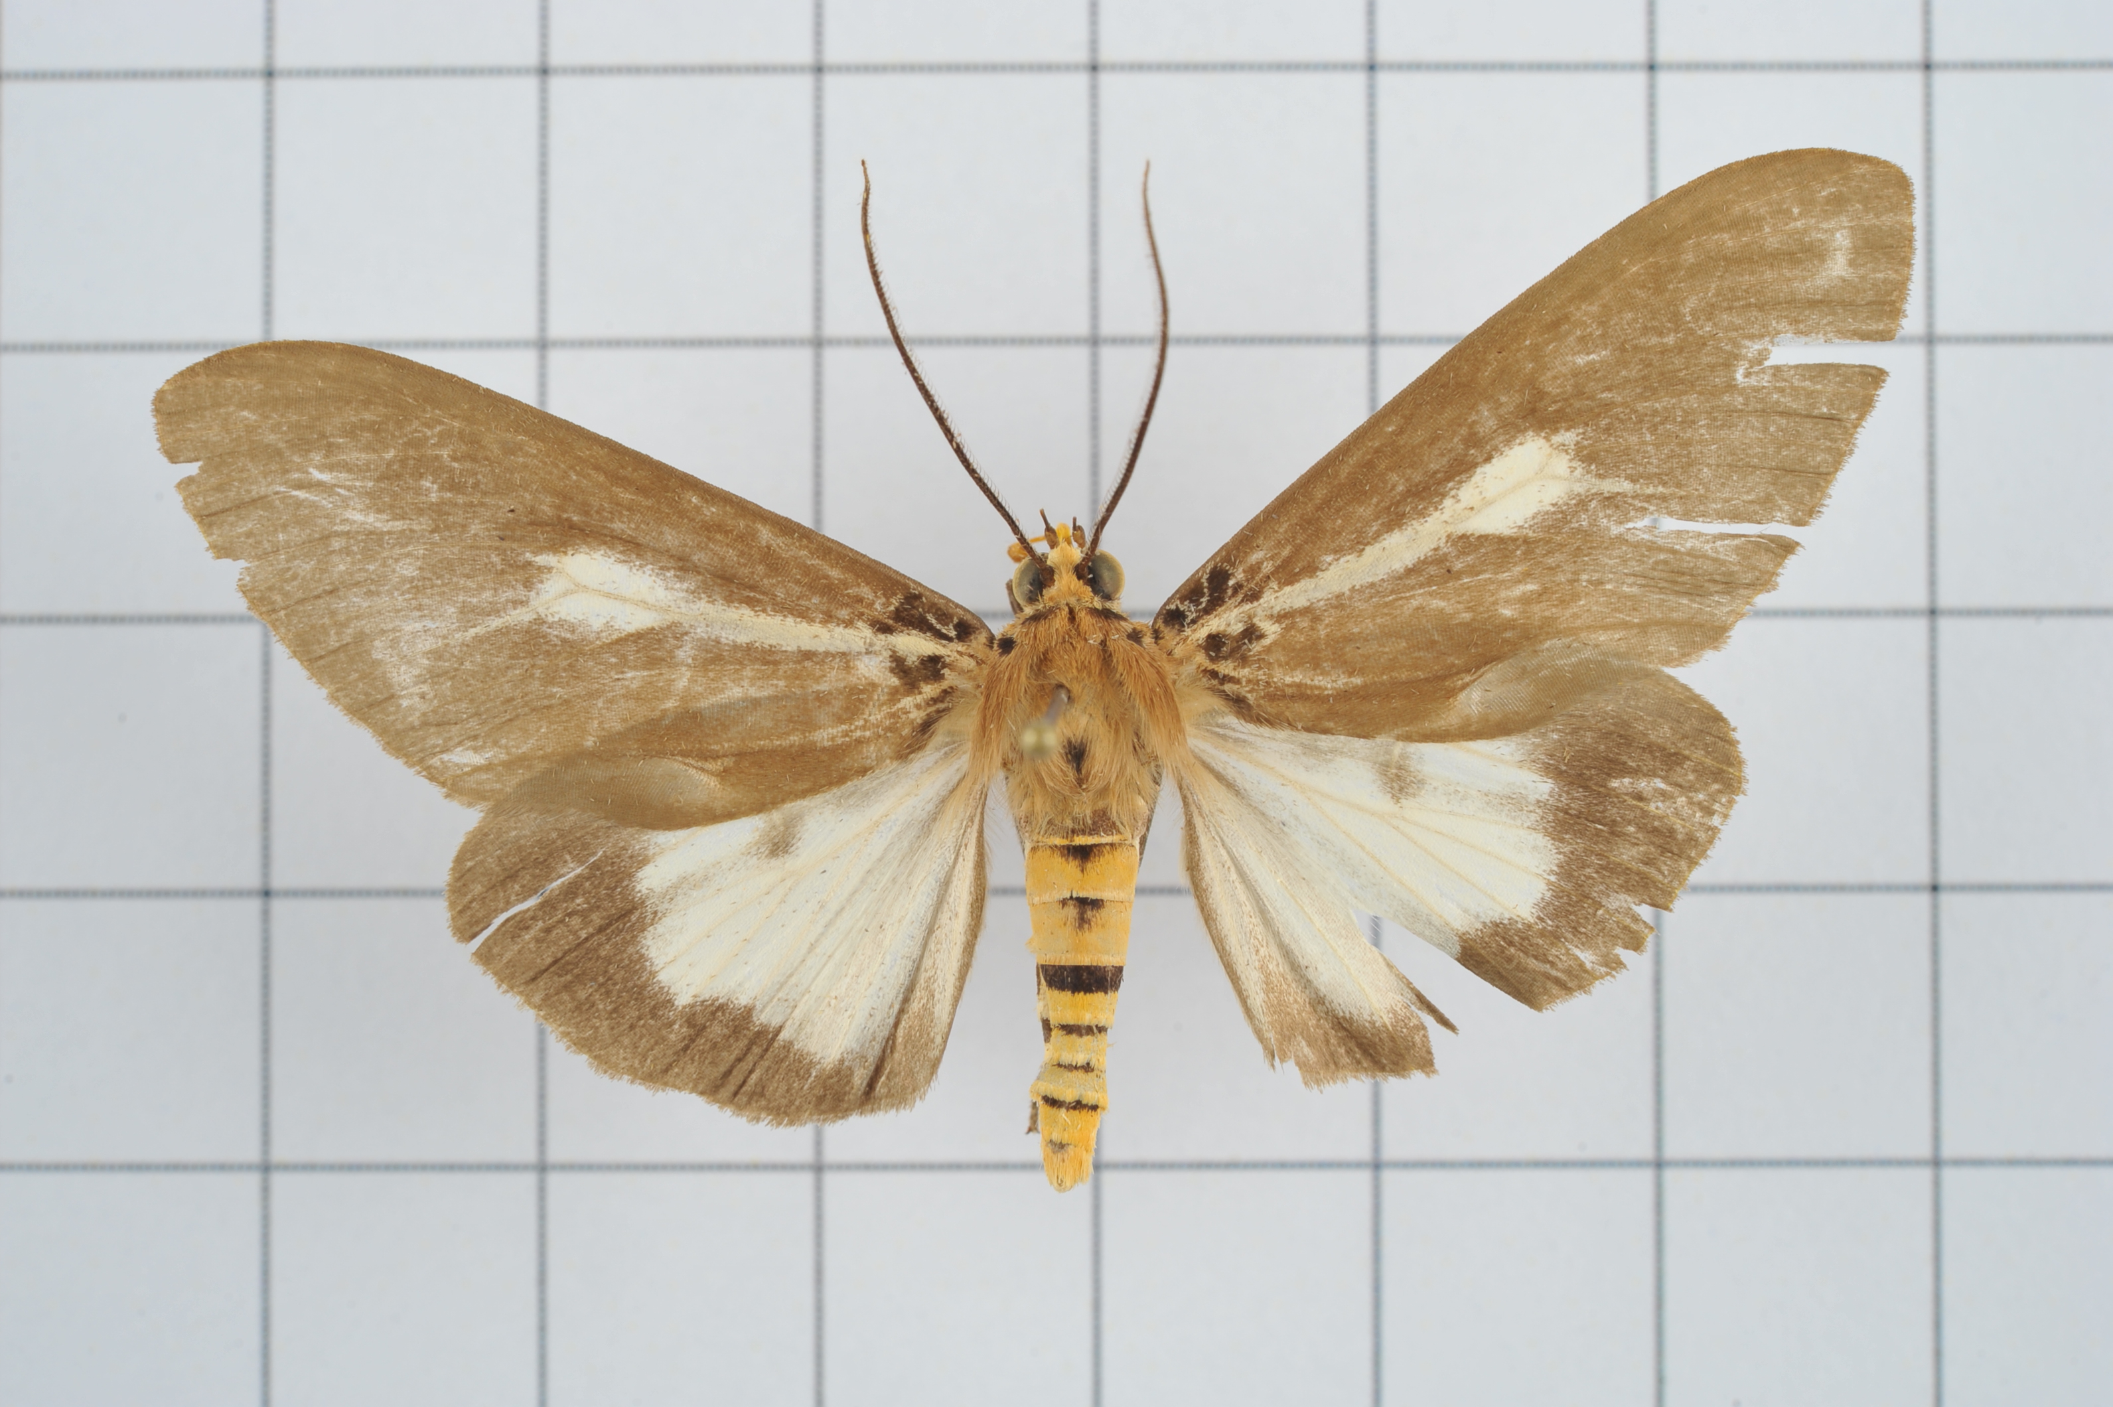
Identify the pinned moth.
Asota heliconia zebrina
